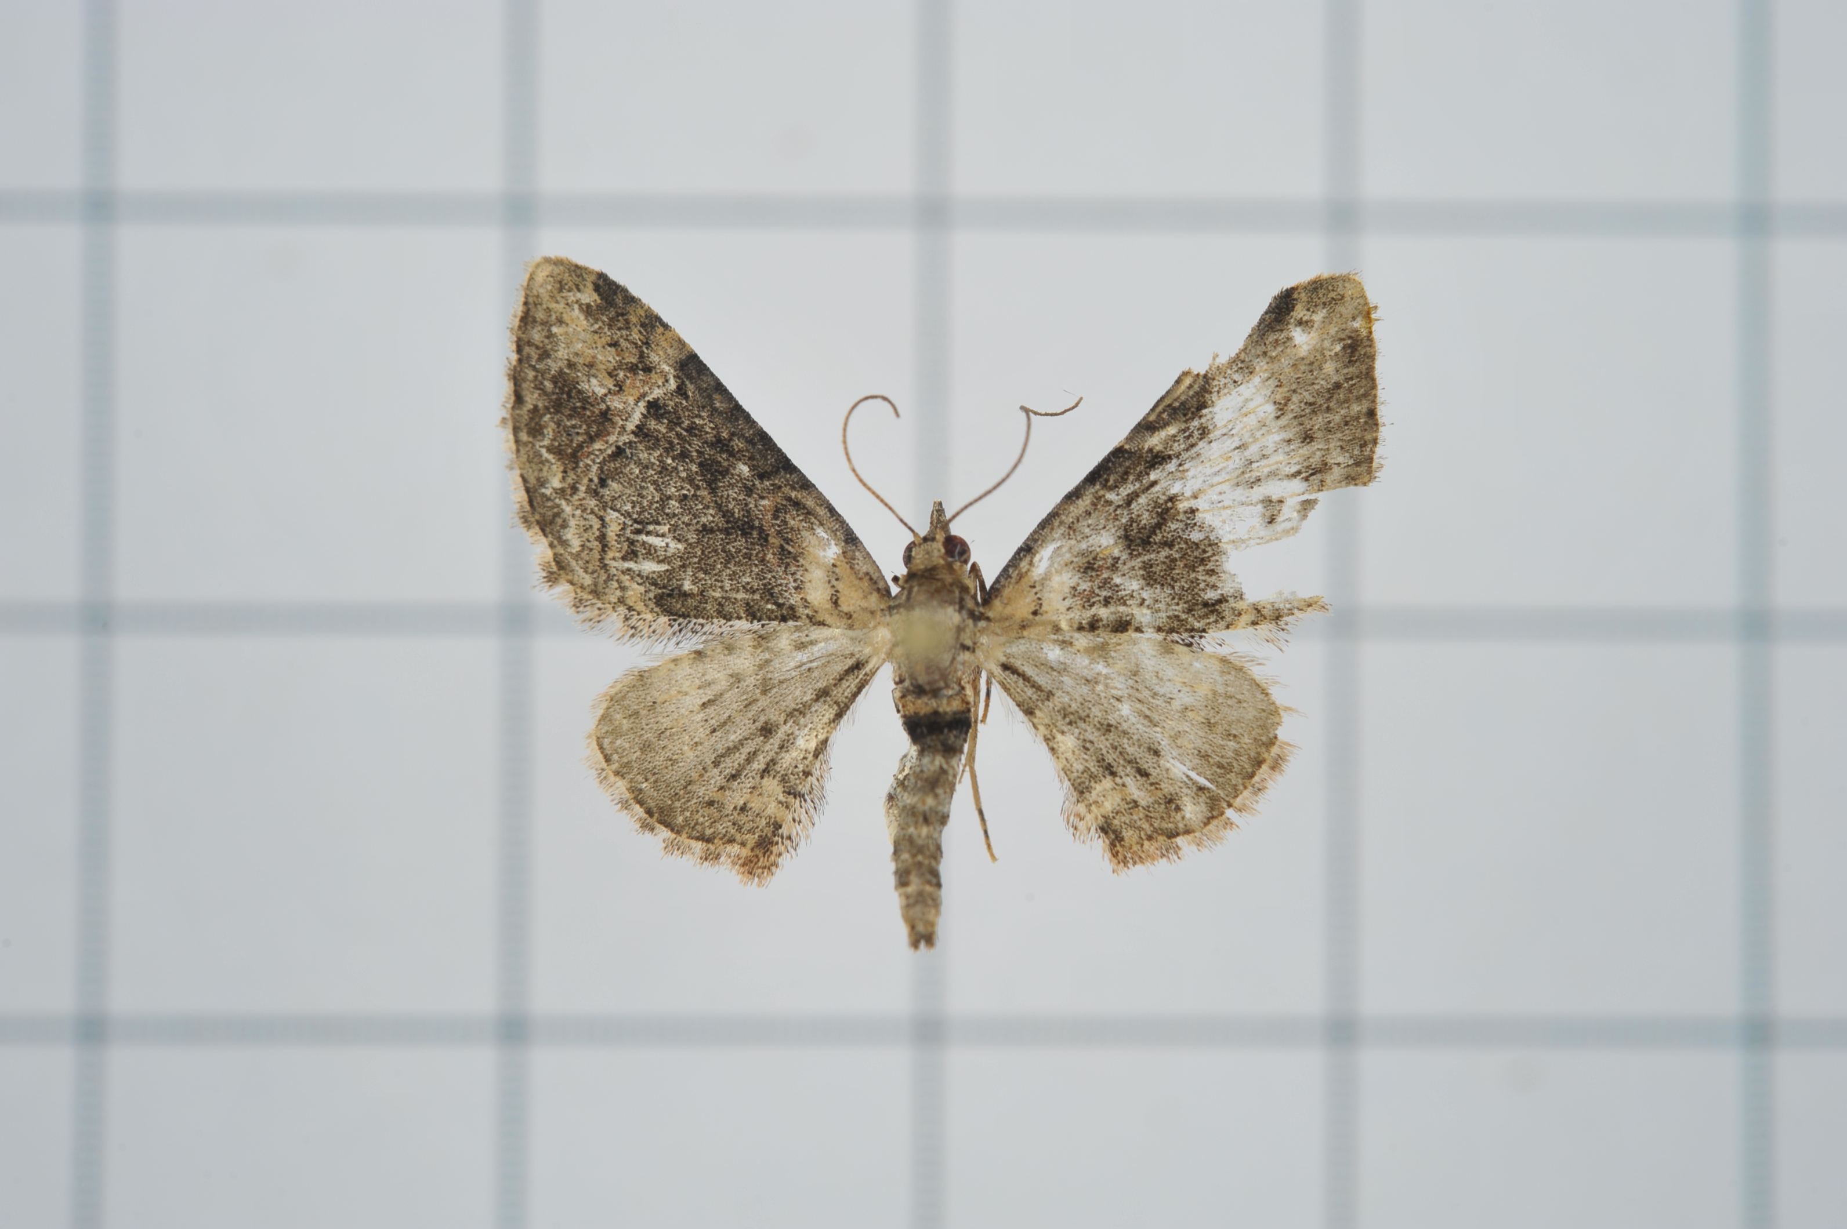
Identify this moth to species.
Mnesiloba dentifascia
